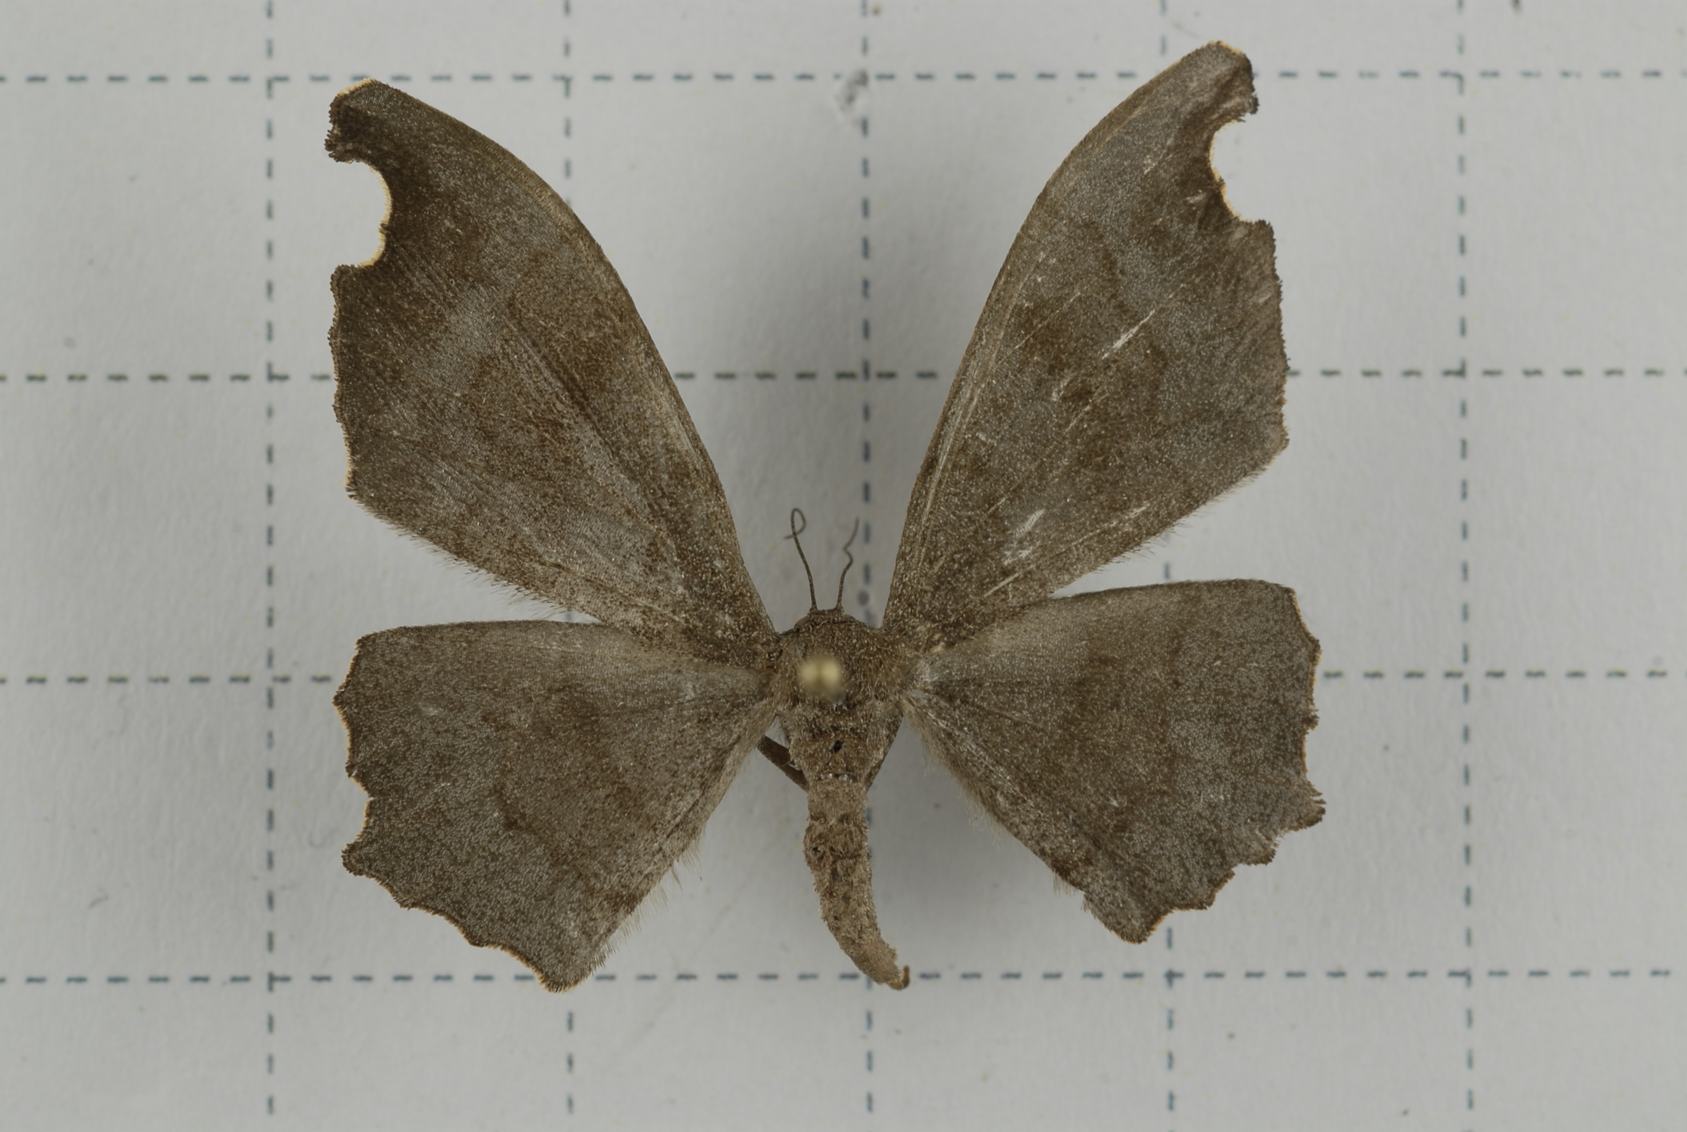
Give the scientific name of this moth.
Hyposidra talaca talaca
